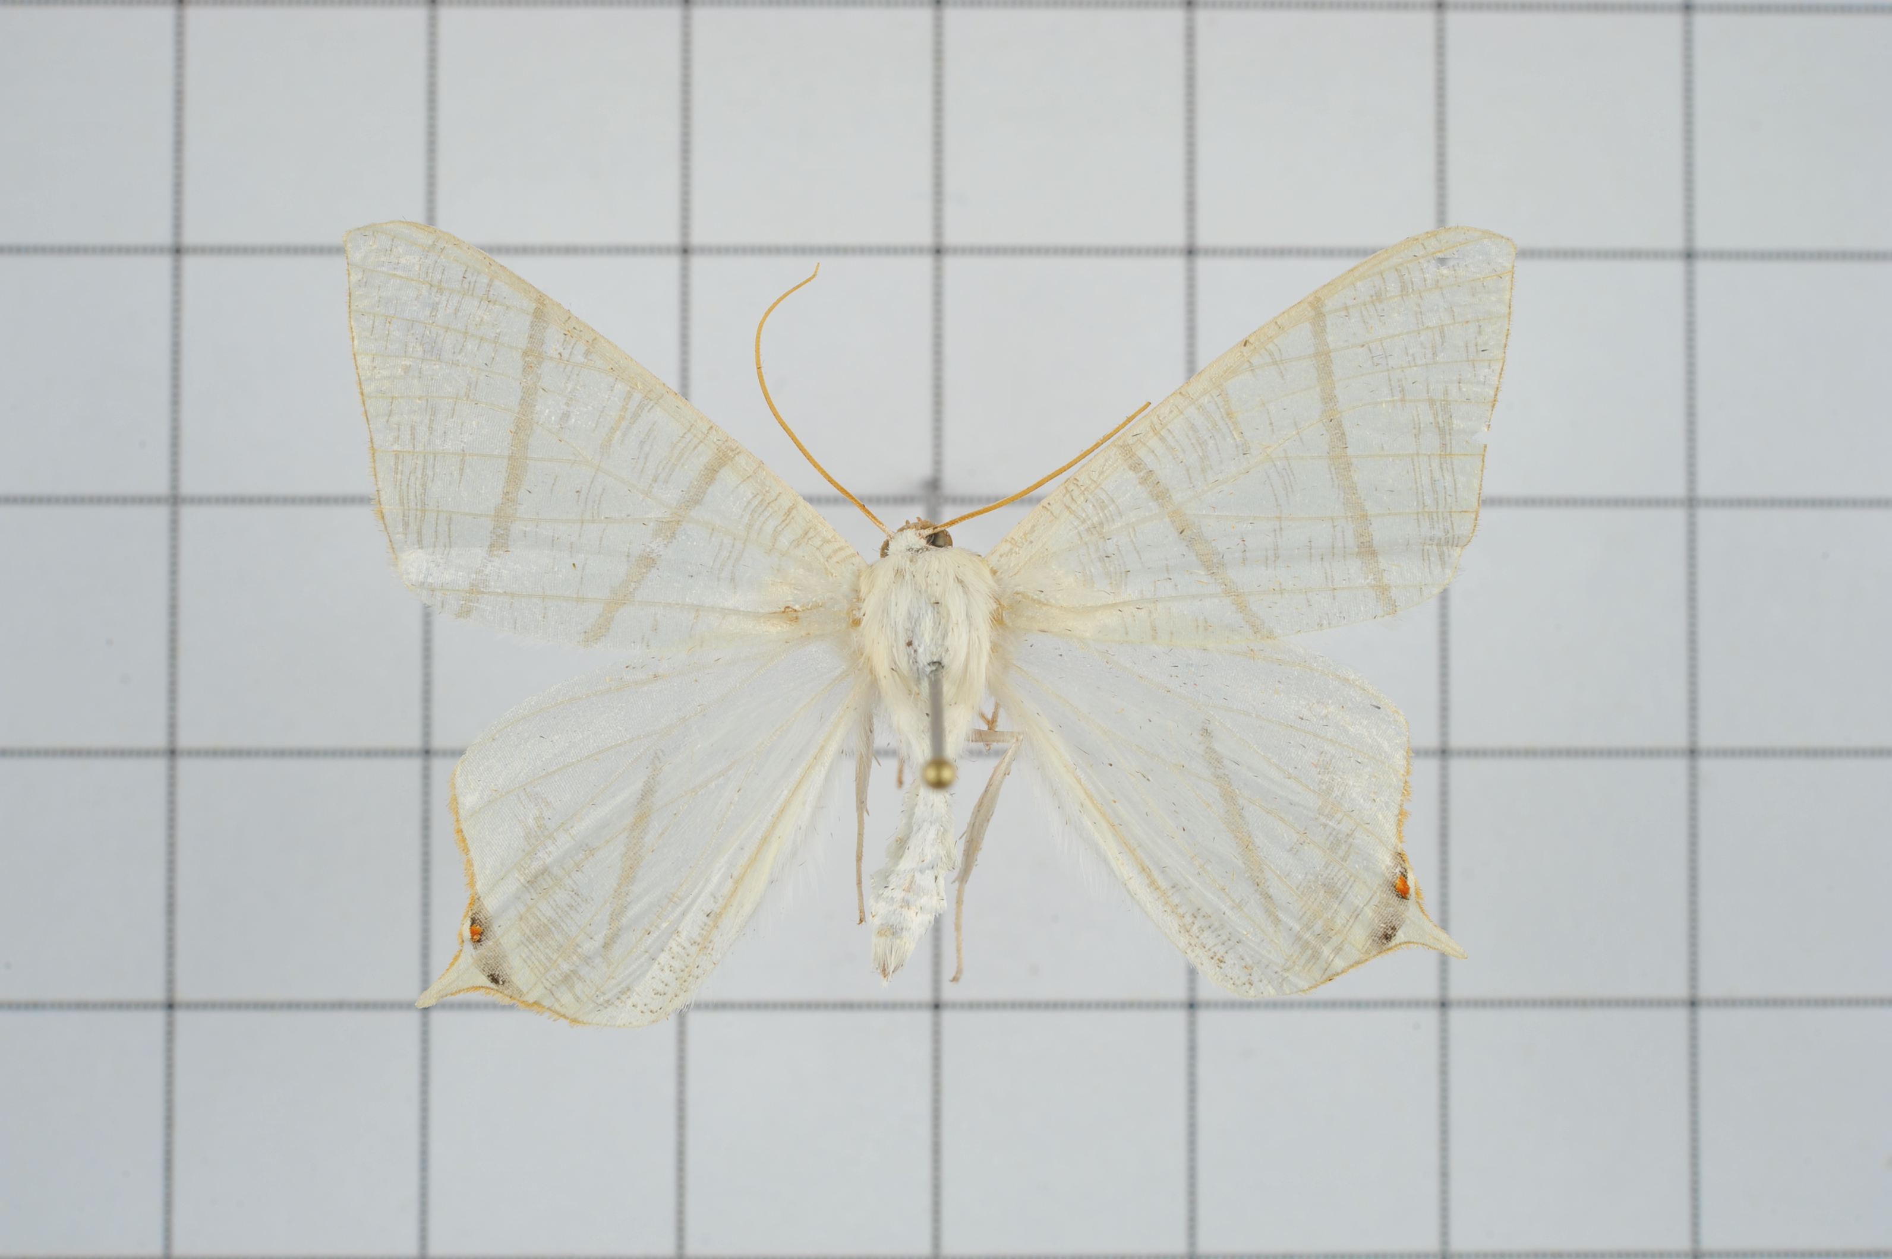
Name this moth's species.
Ourapteryx changi
